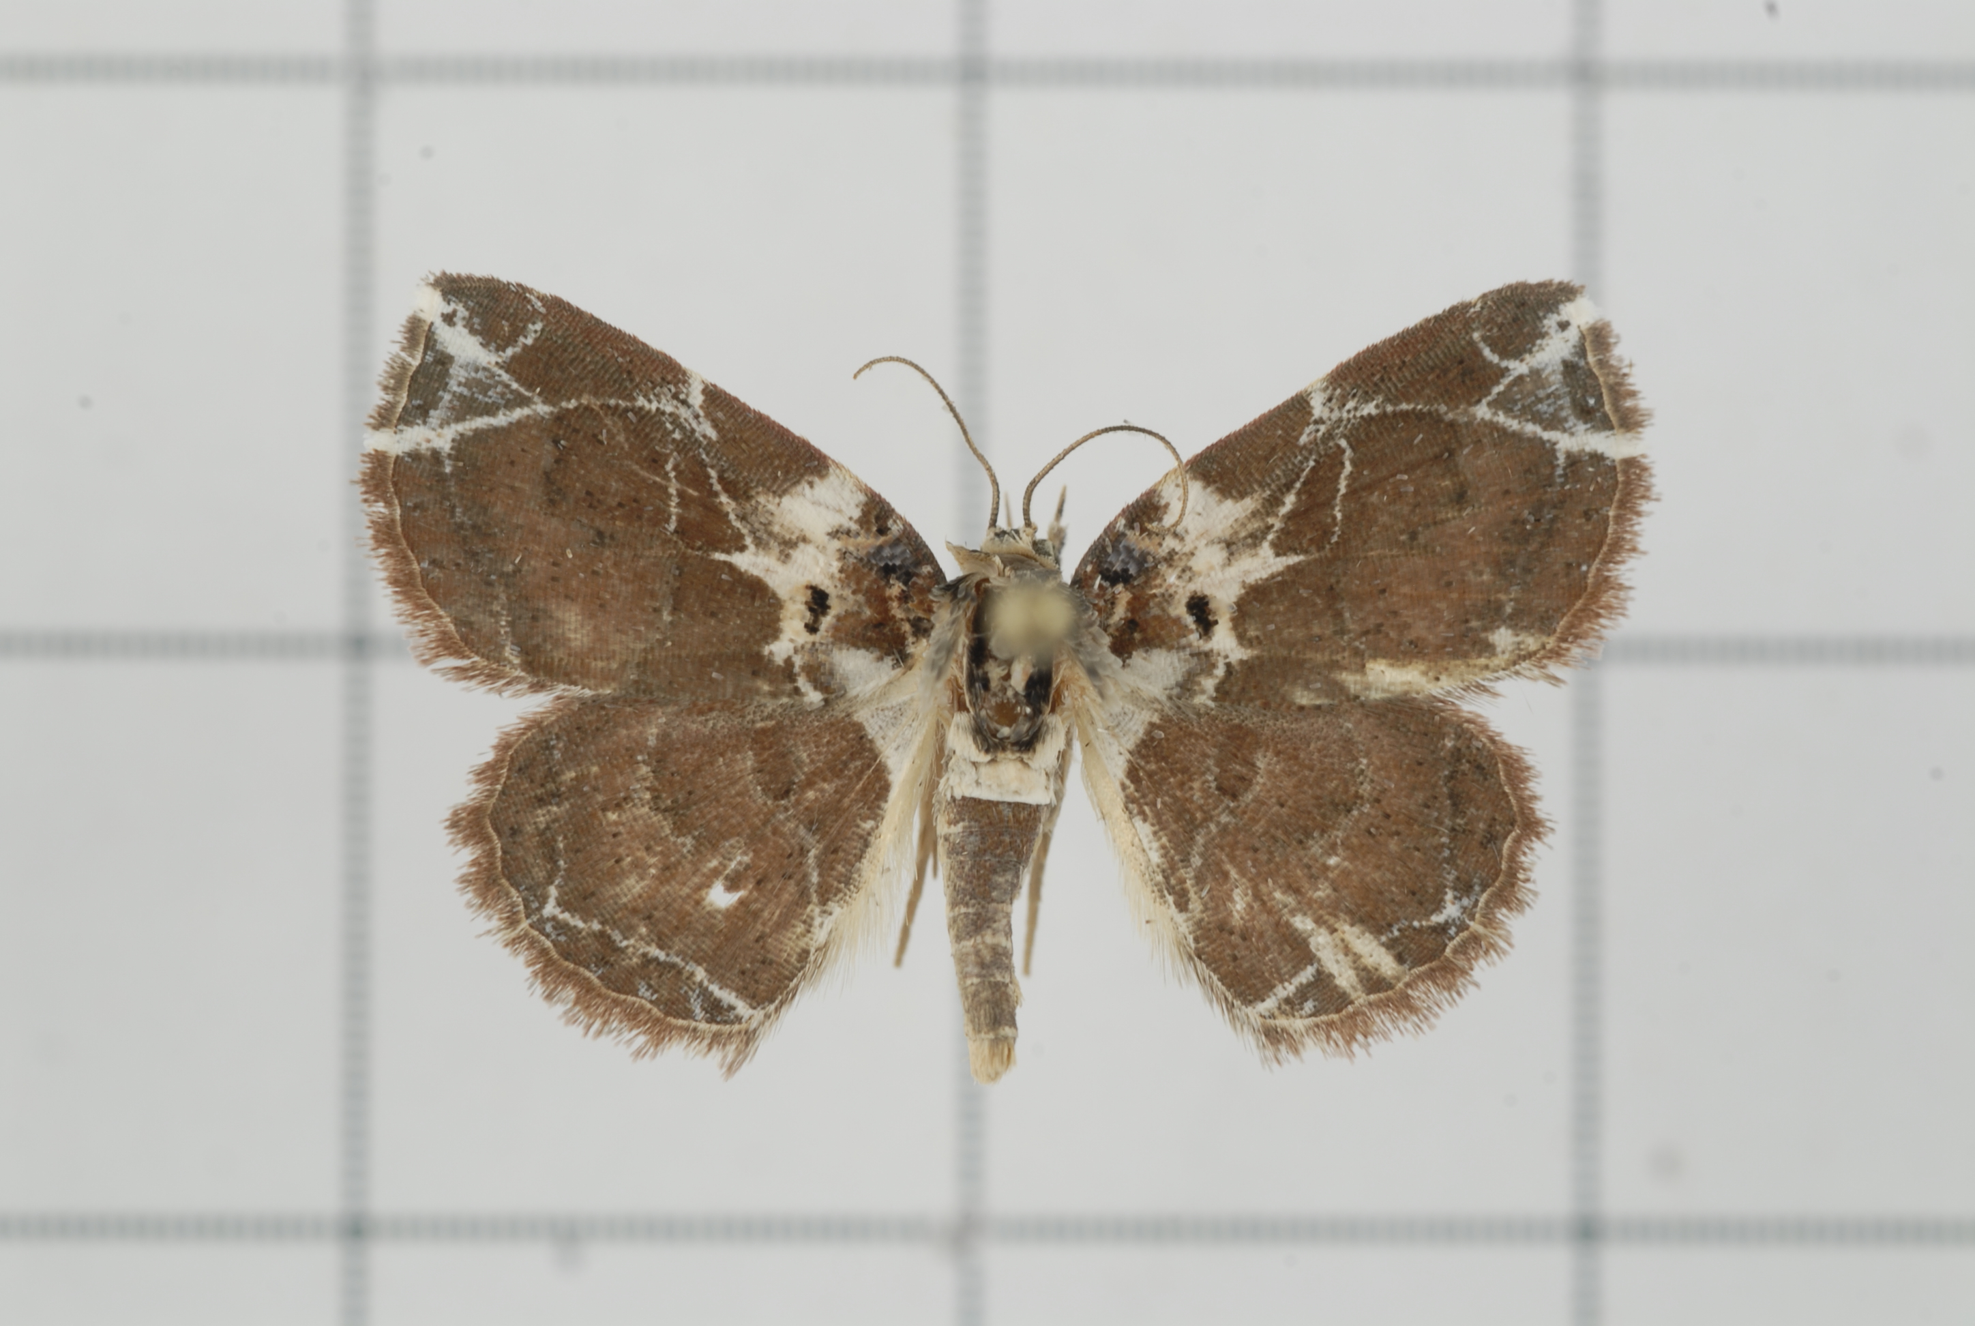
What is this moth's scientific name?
Cruxoruza decorata
